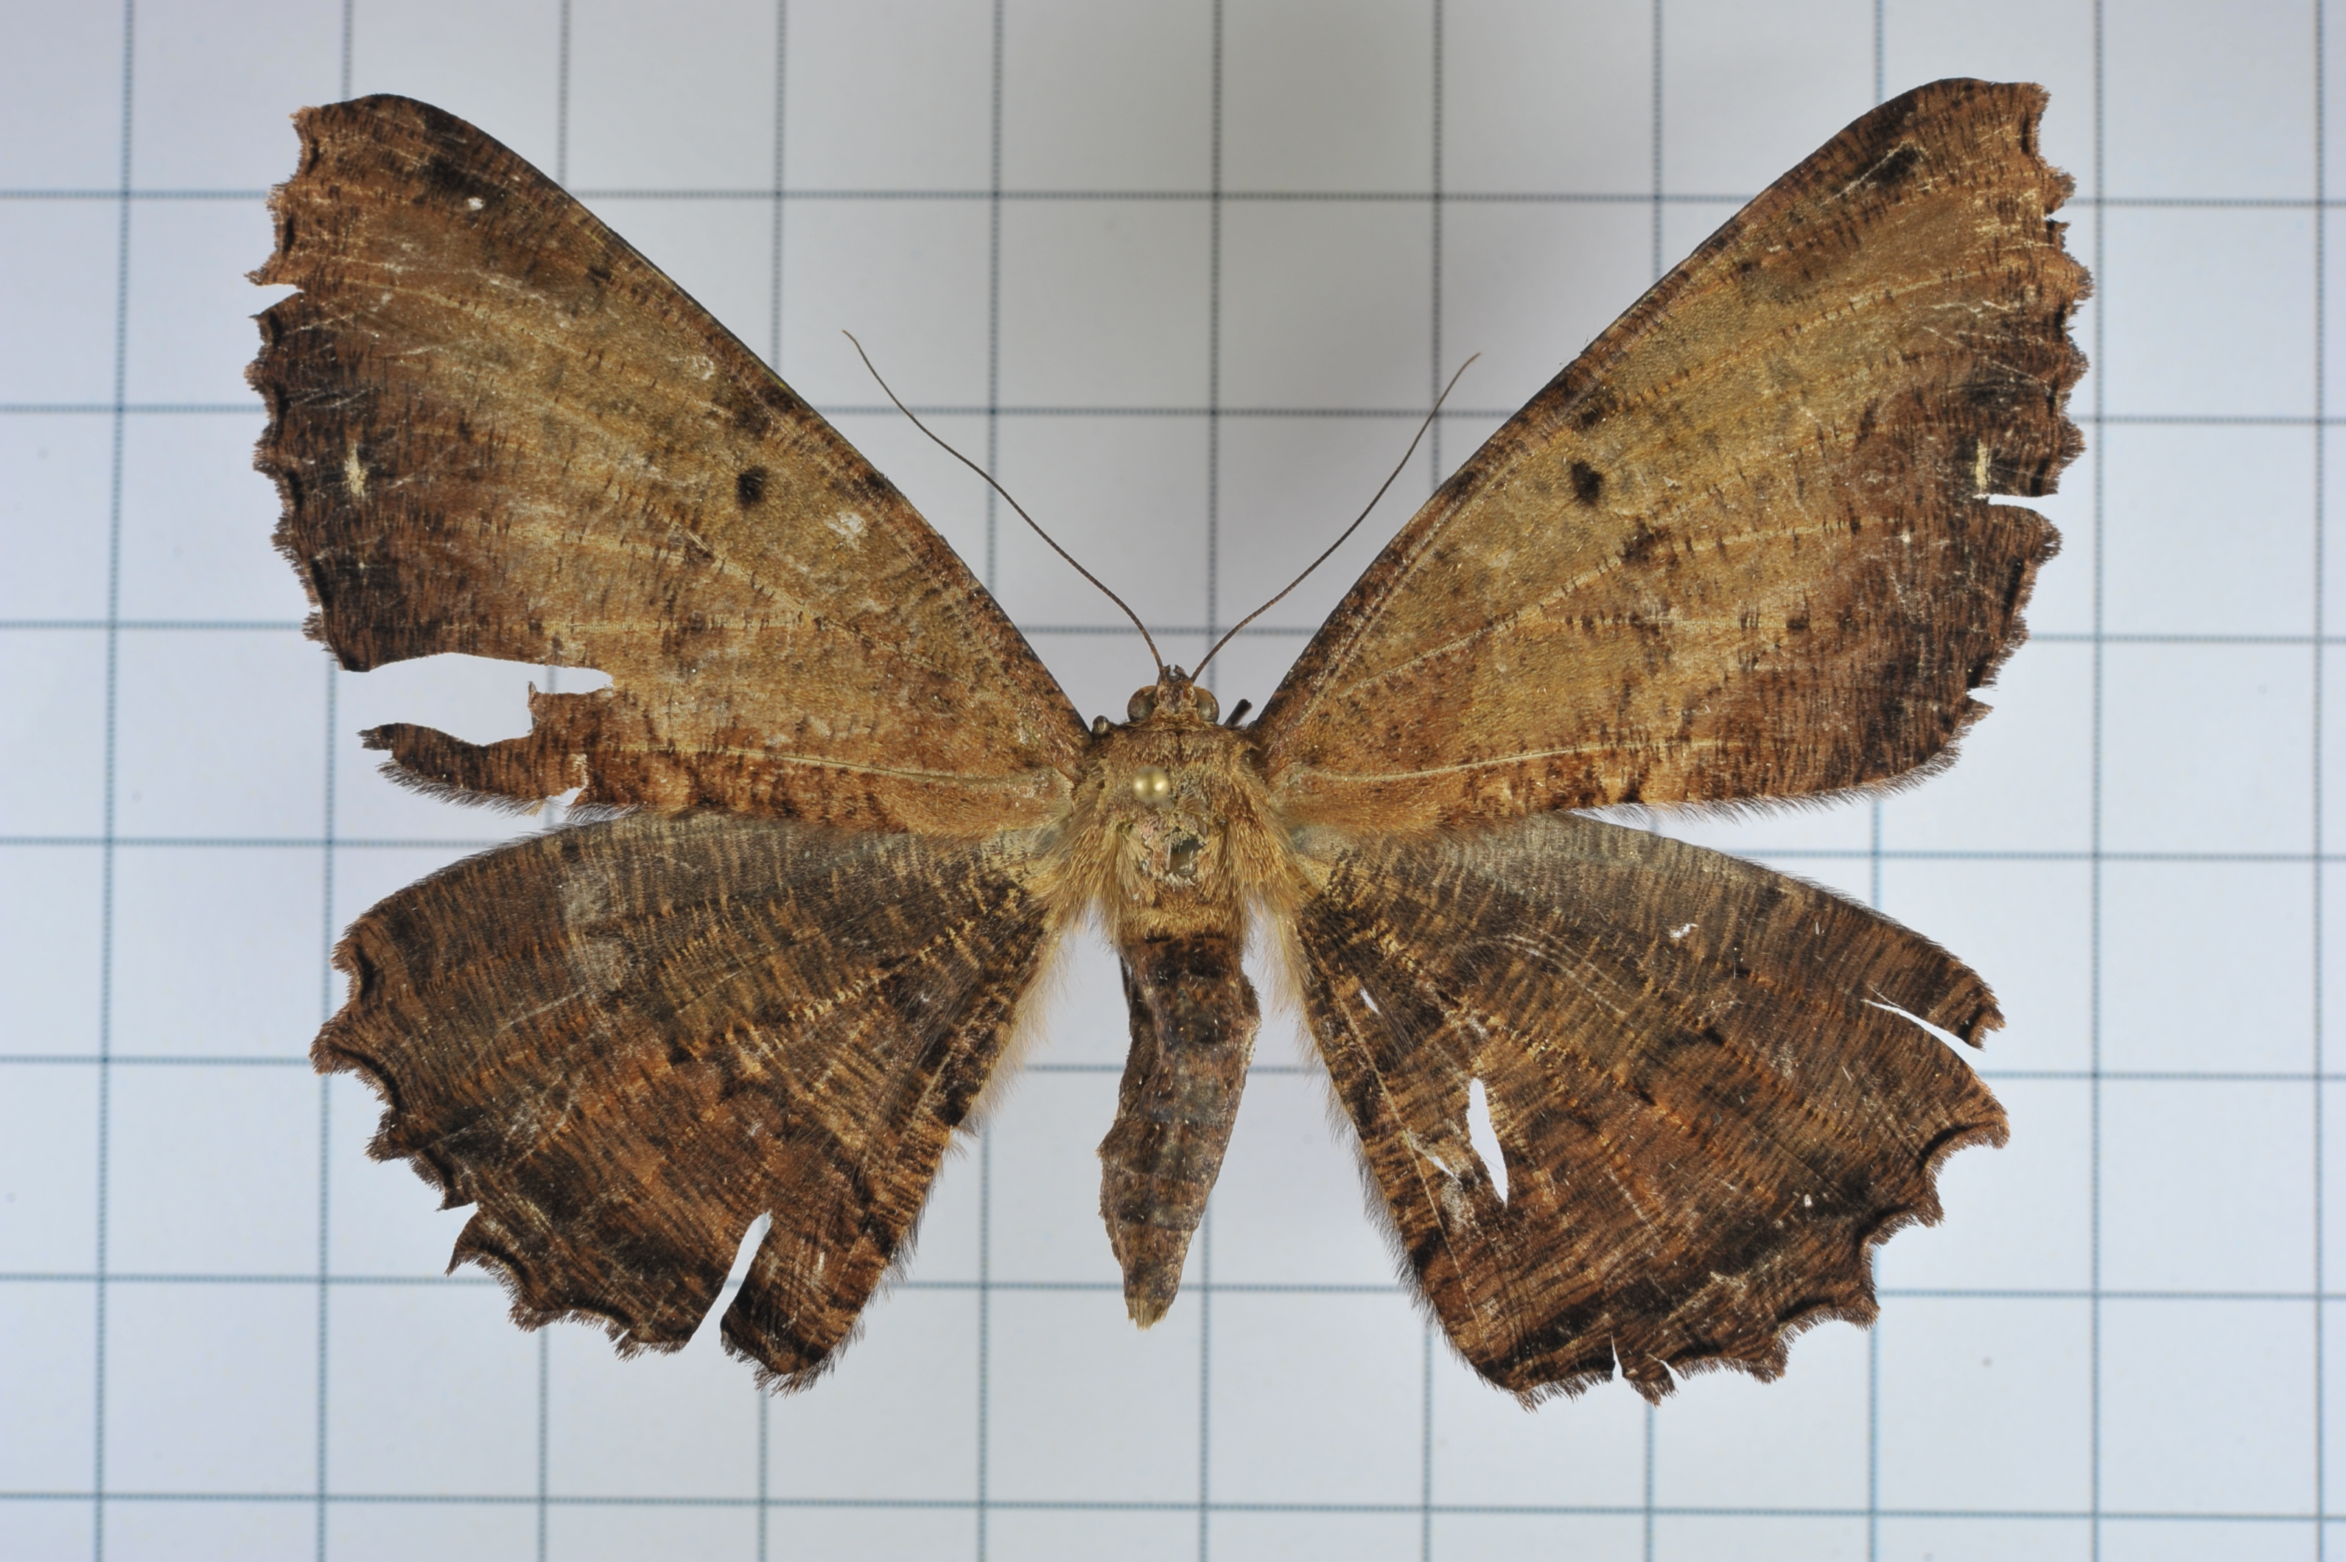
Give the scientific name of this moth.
Chorodna creataria
